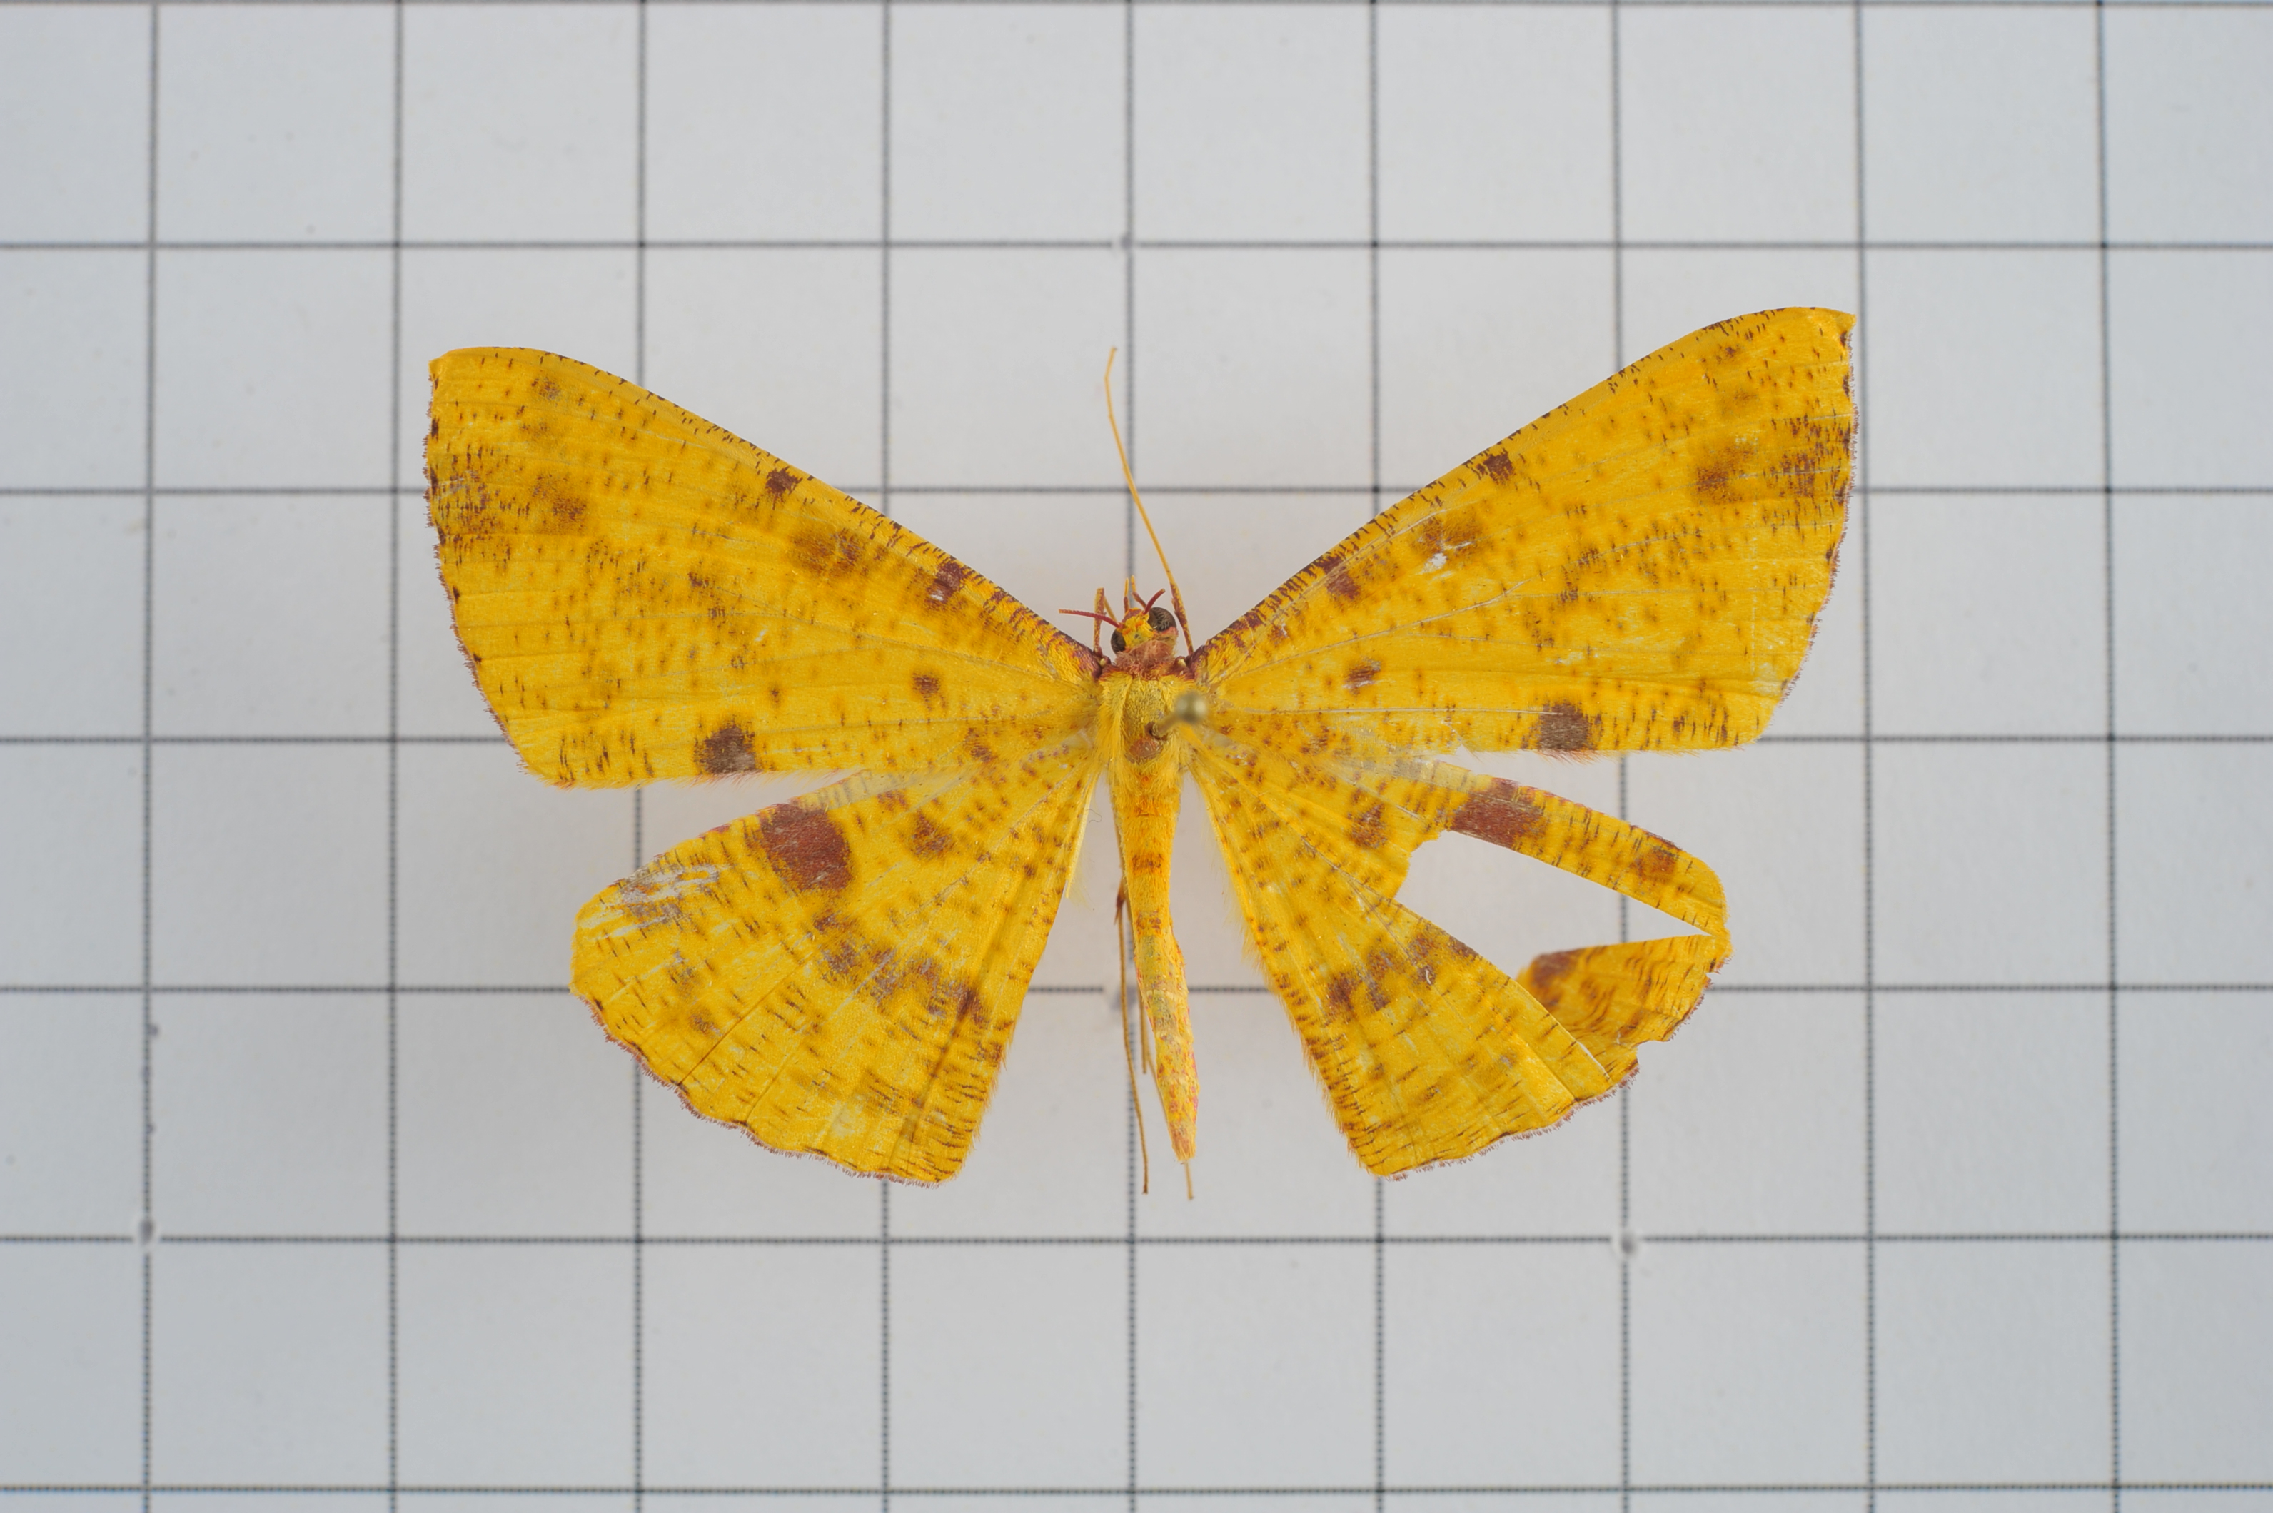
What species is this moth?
Eumelea ludovicata ludovicata
